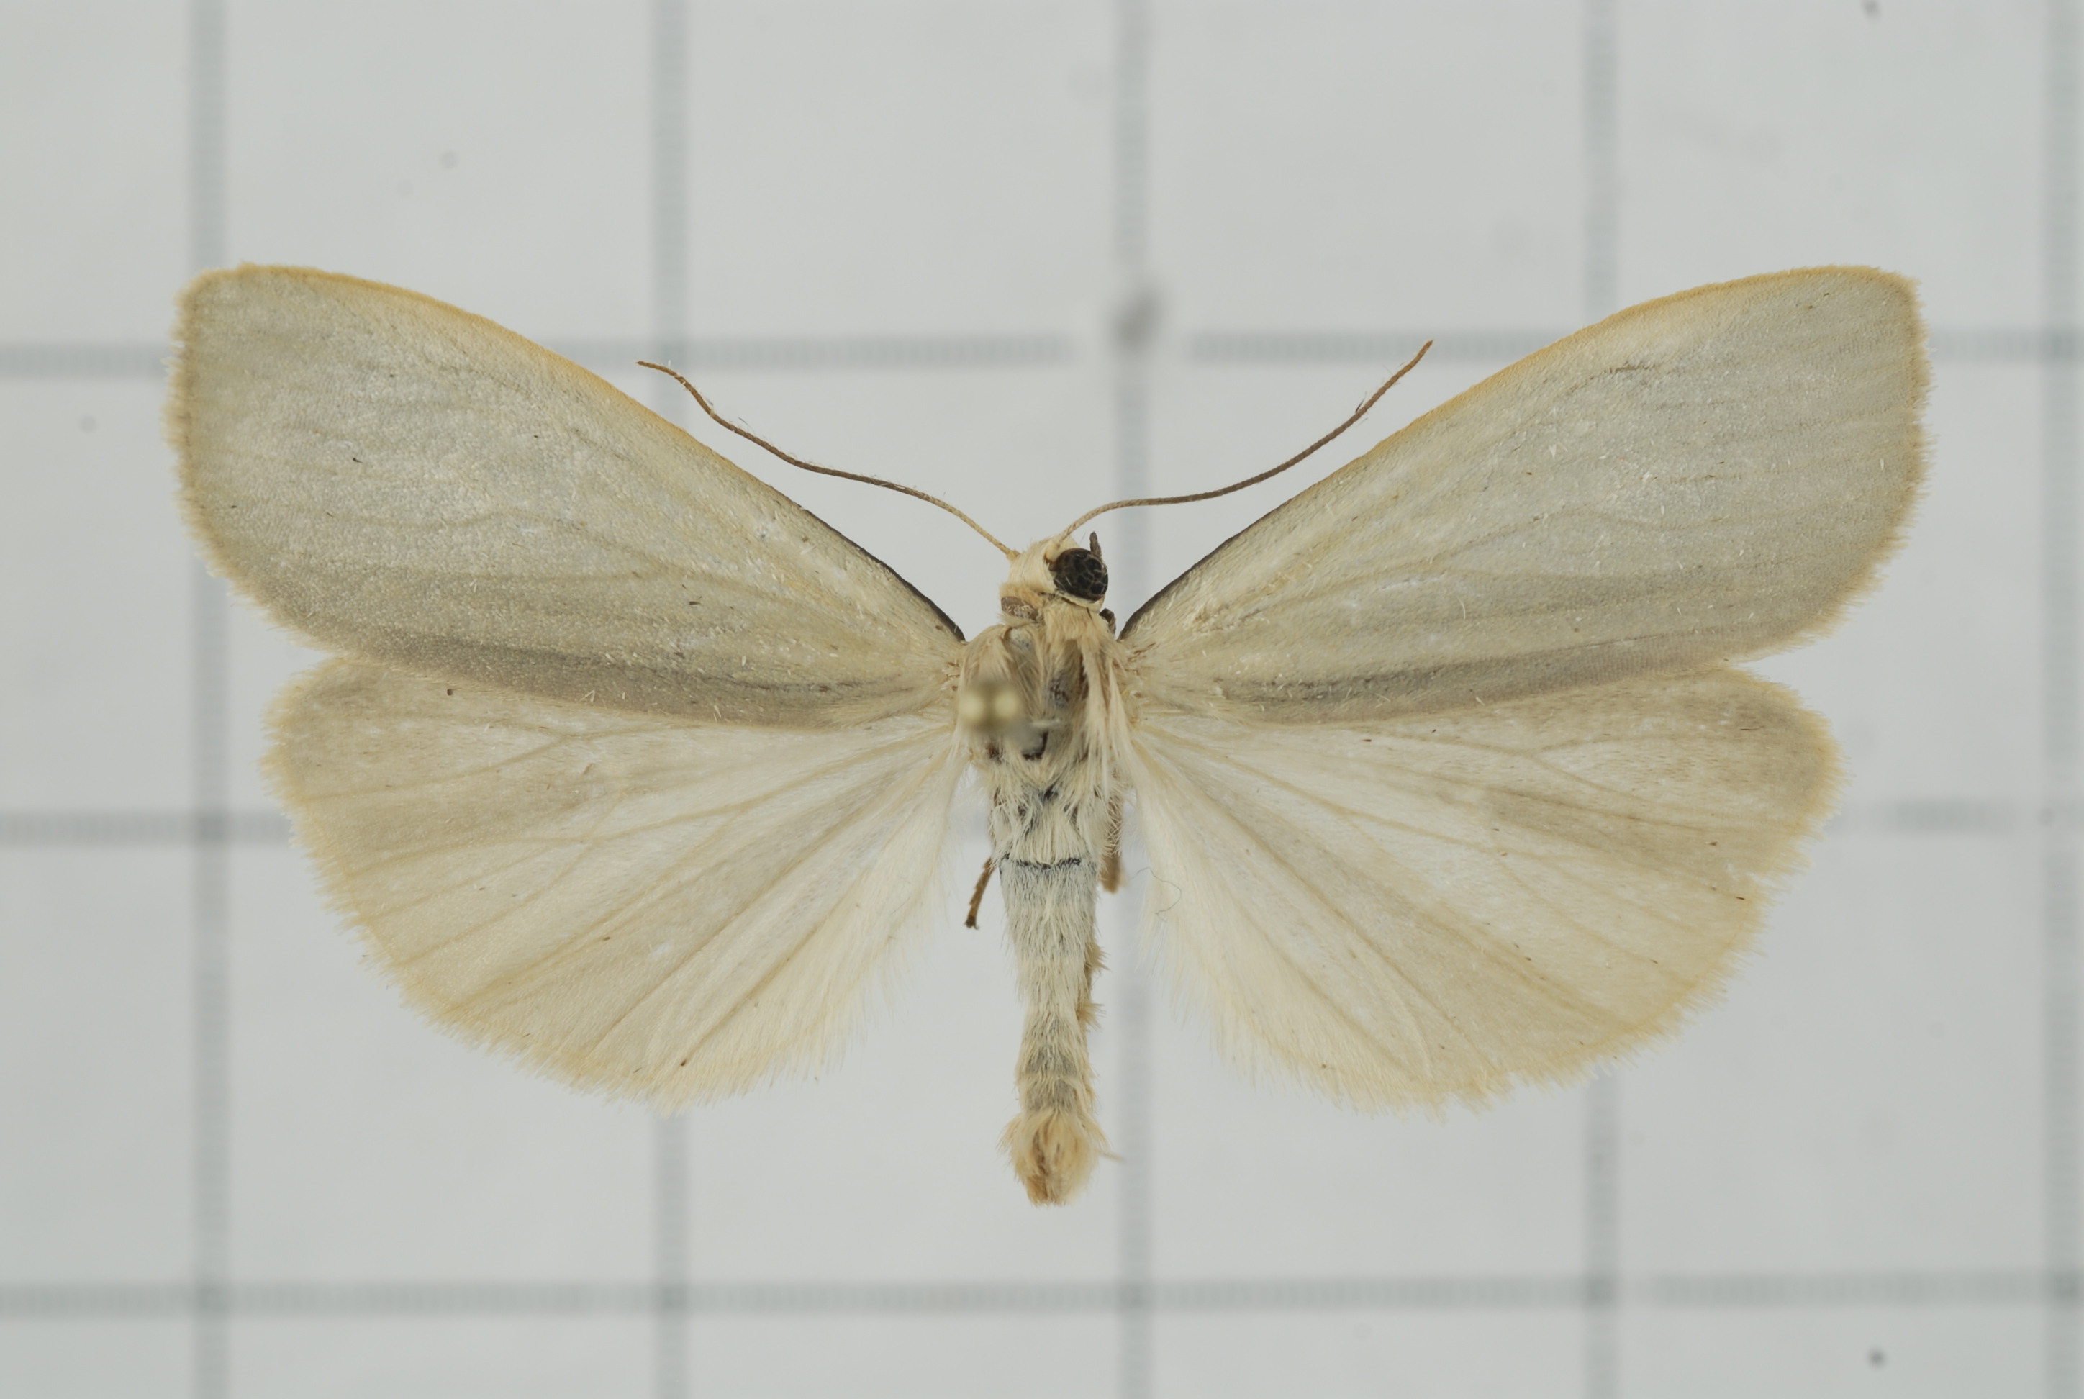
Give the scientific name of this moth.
Ghoria tecta
